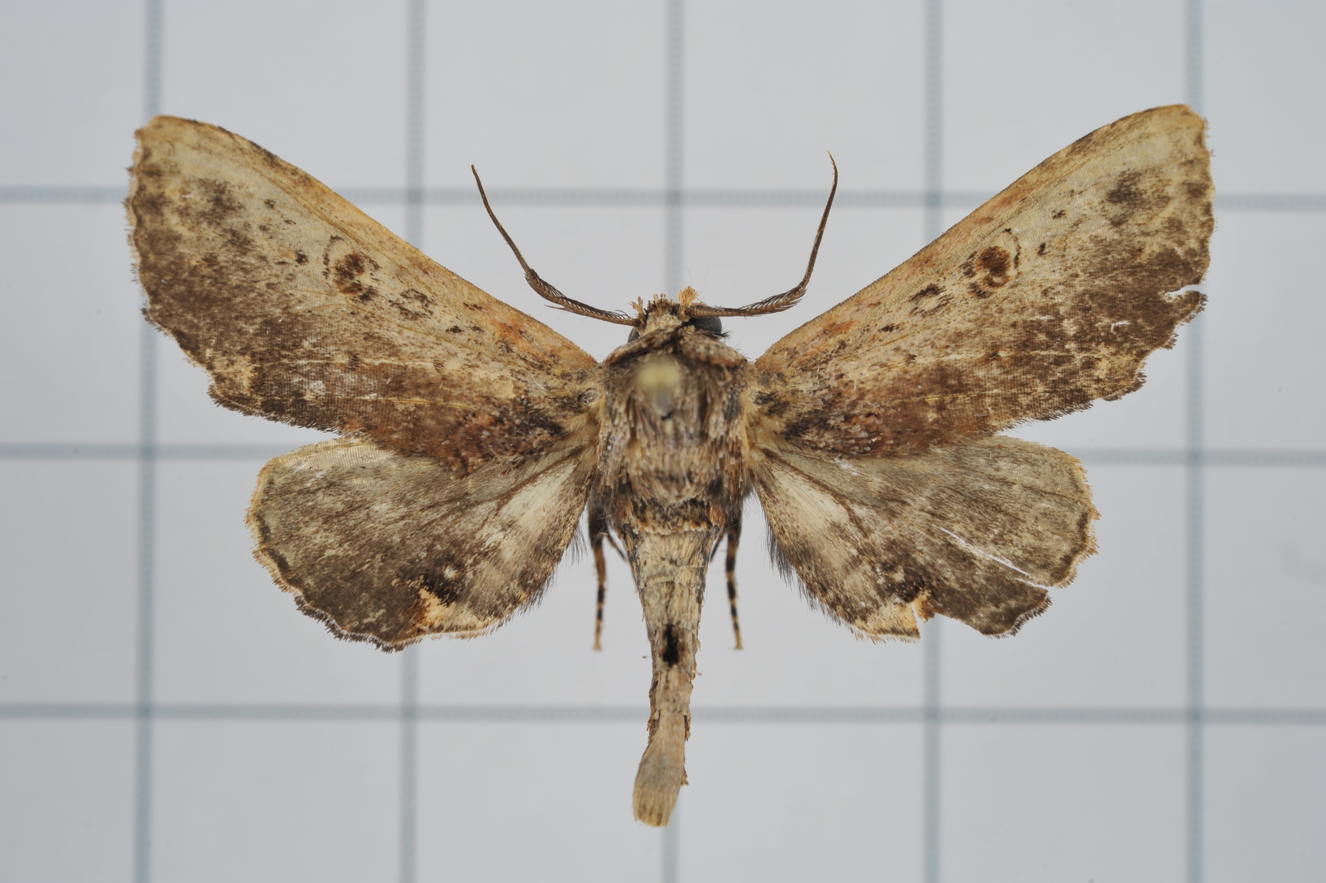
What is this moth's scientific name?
Anuga lunulata
